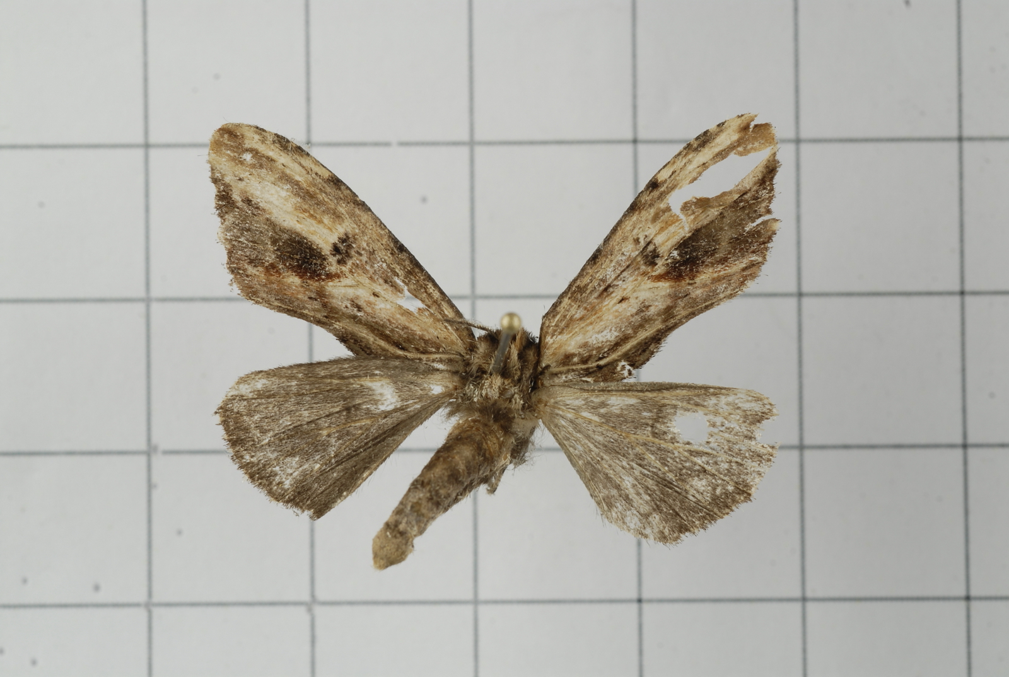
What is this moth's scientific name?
Megaceramis clara clara
